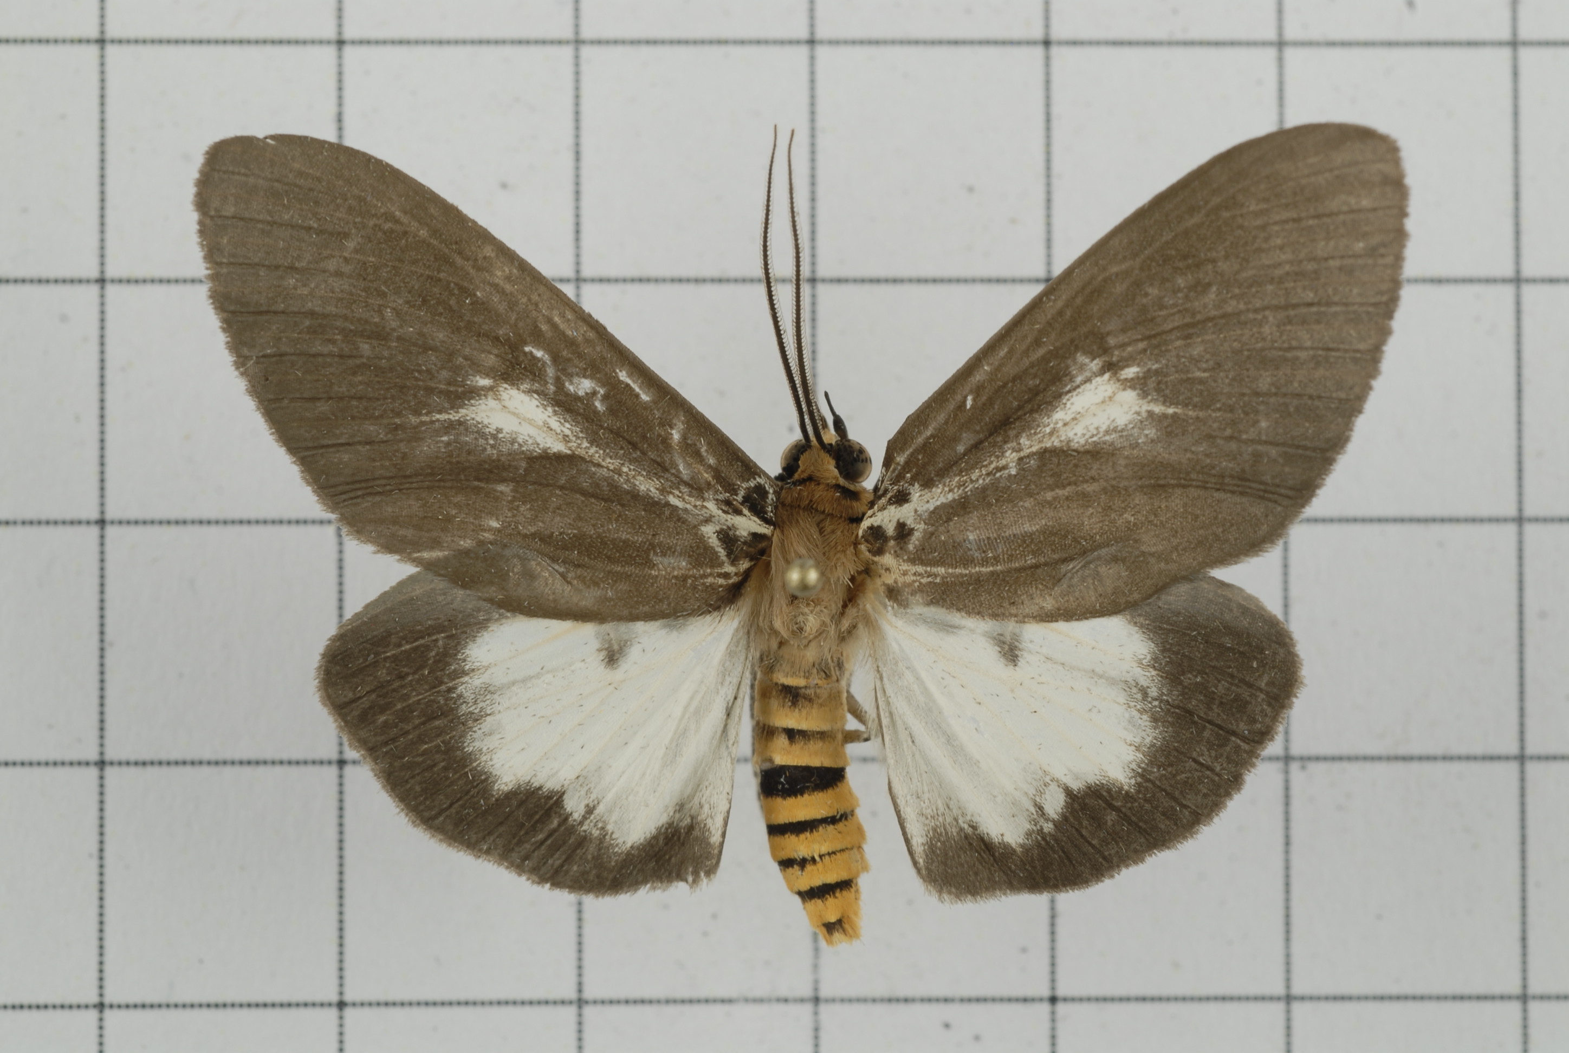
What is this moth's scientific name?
Asota heliconia zebrina
